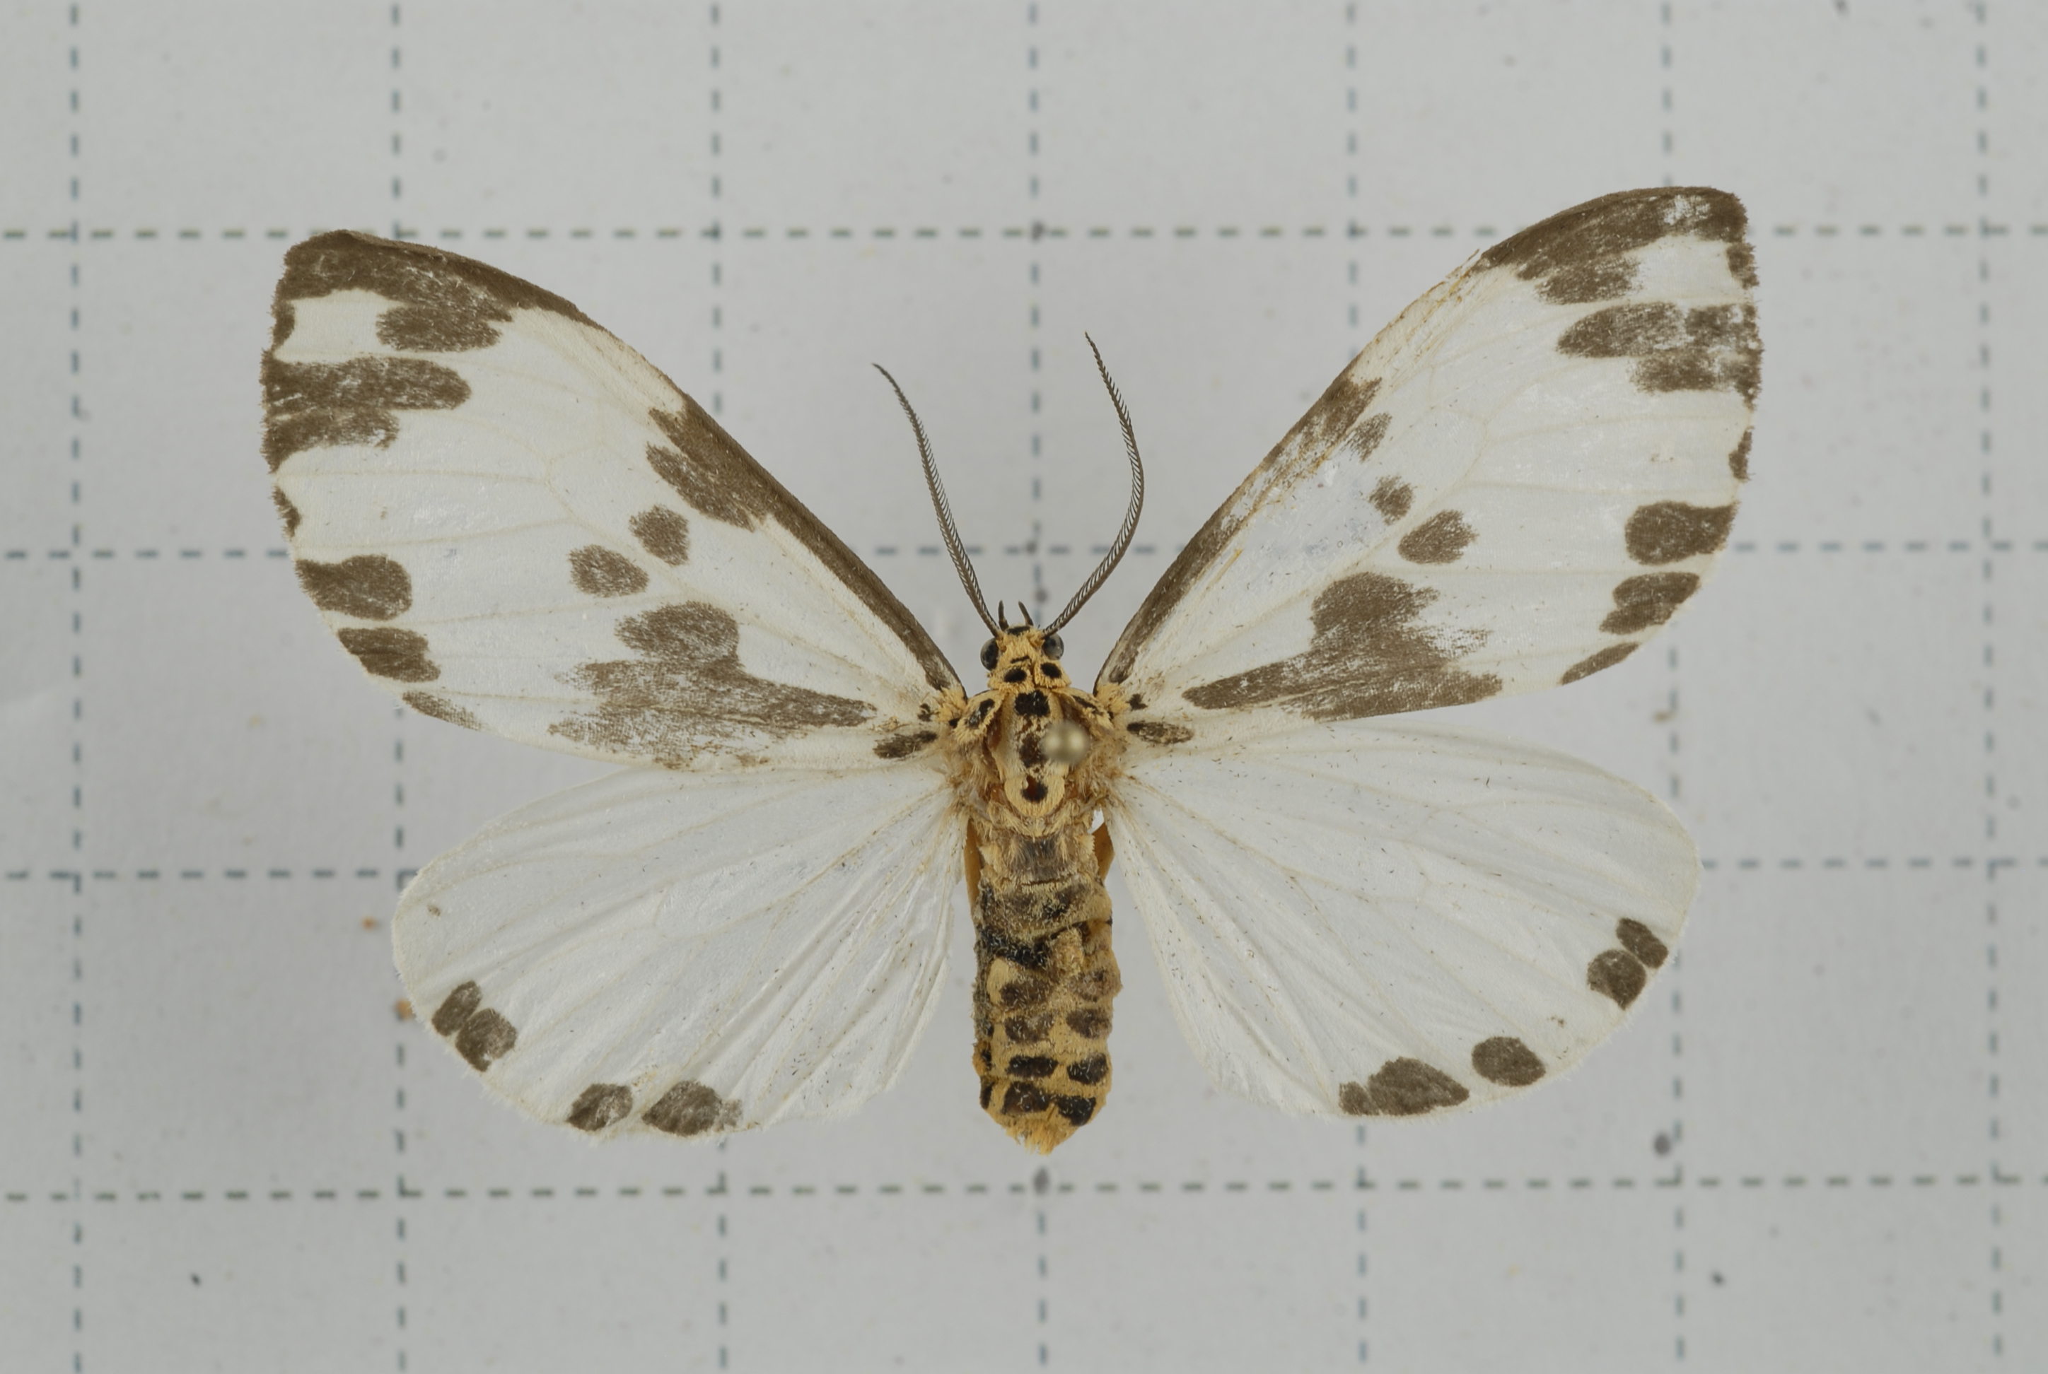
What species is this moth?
Nyctemera carissima formosana
